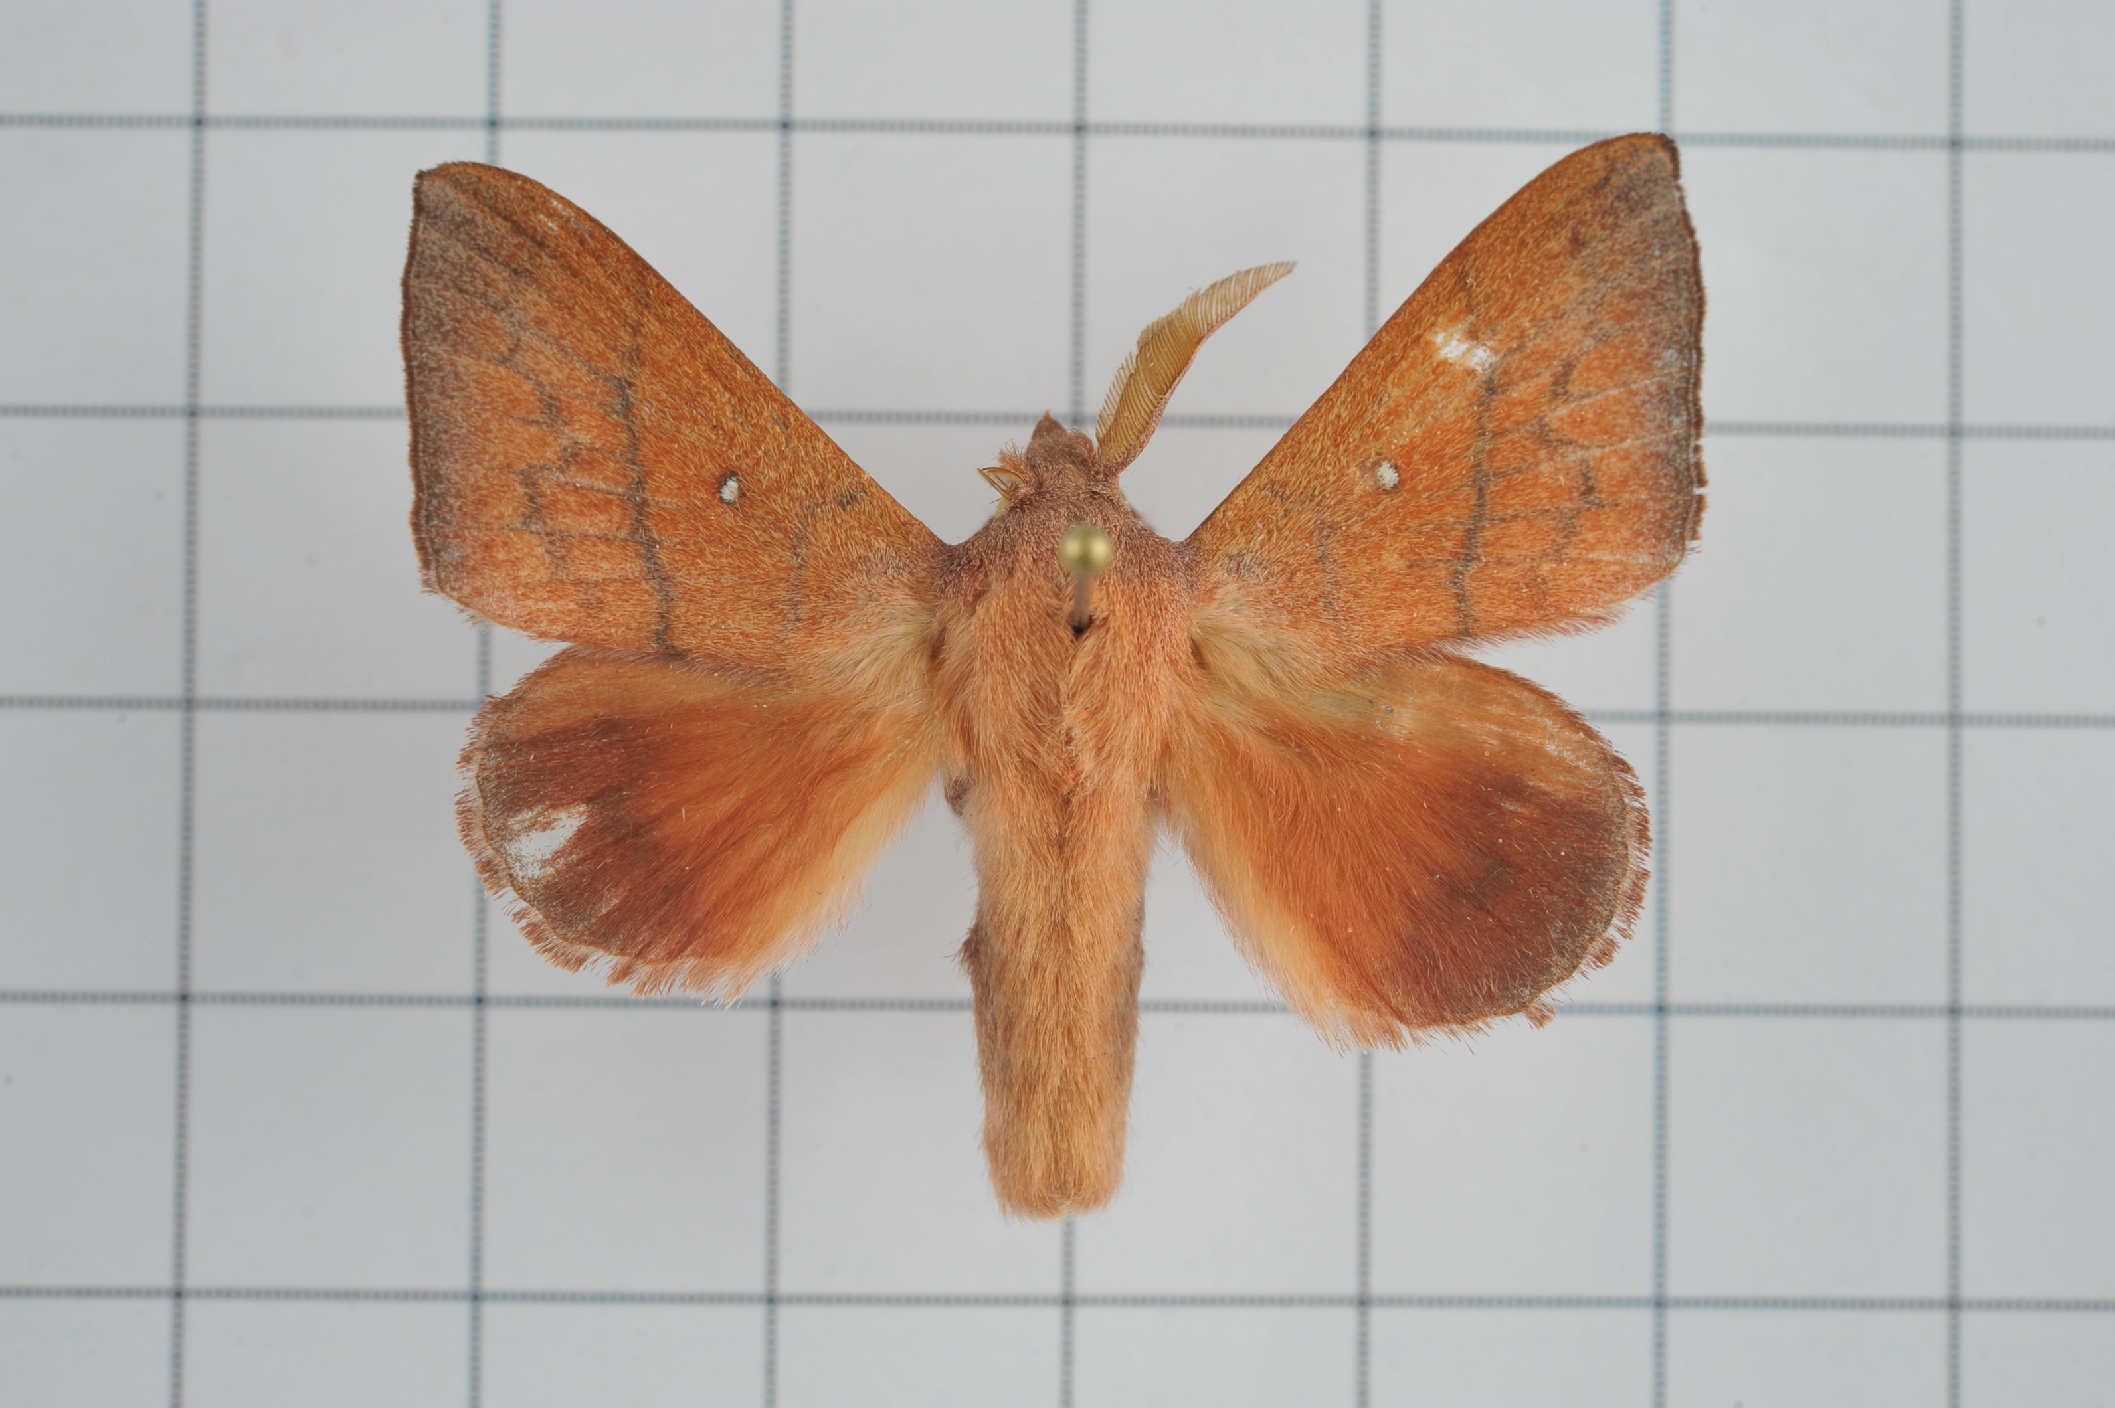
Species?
Odonestis bheroba formosae
